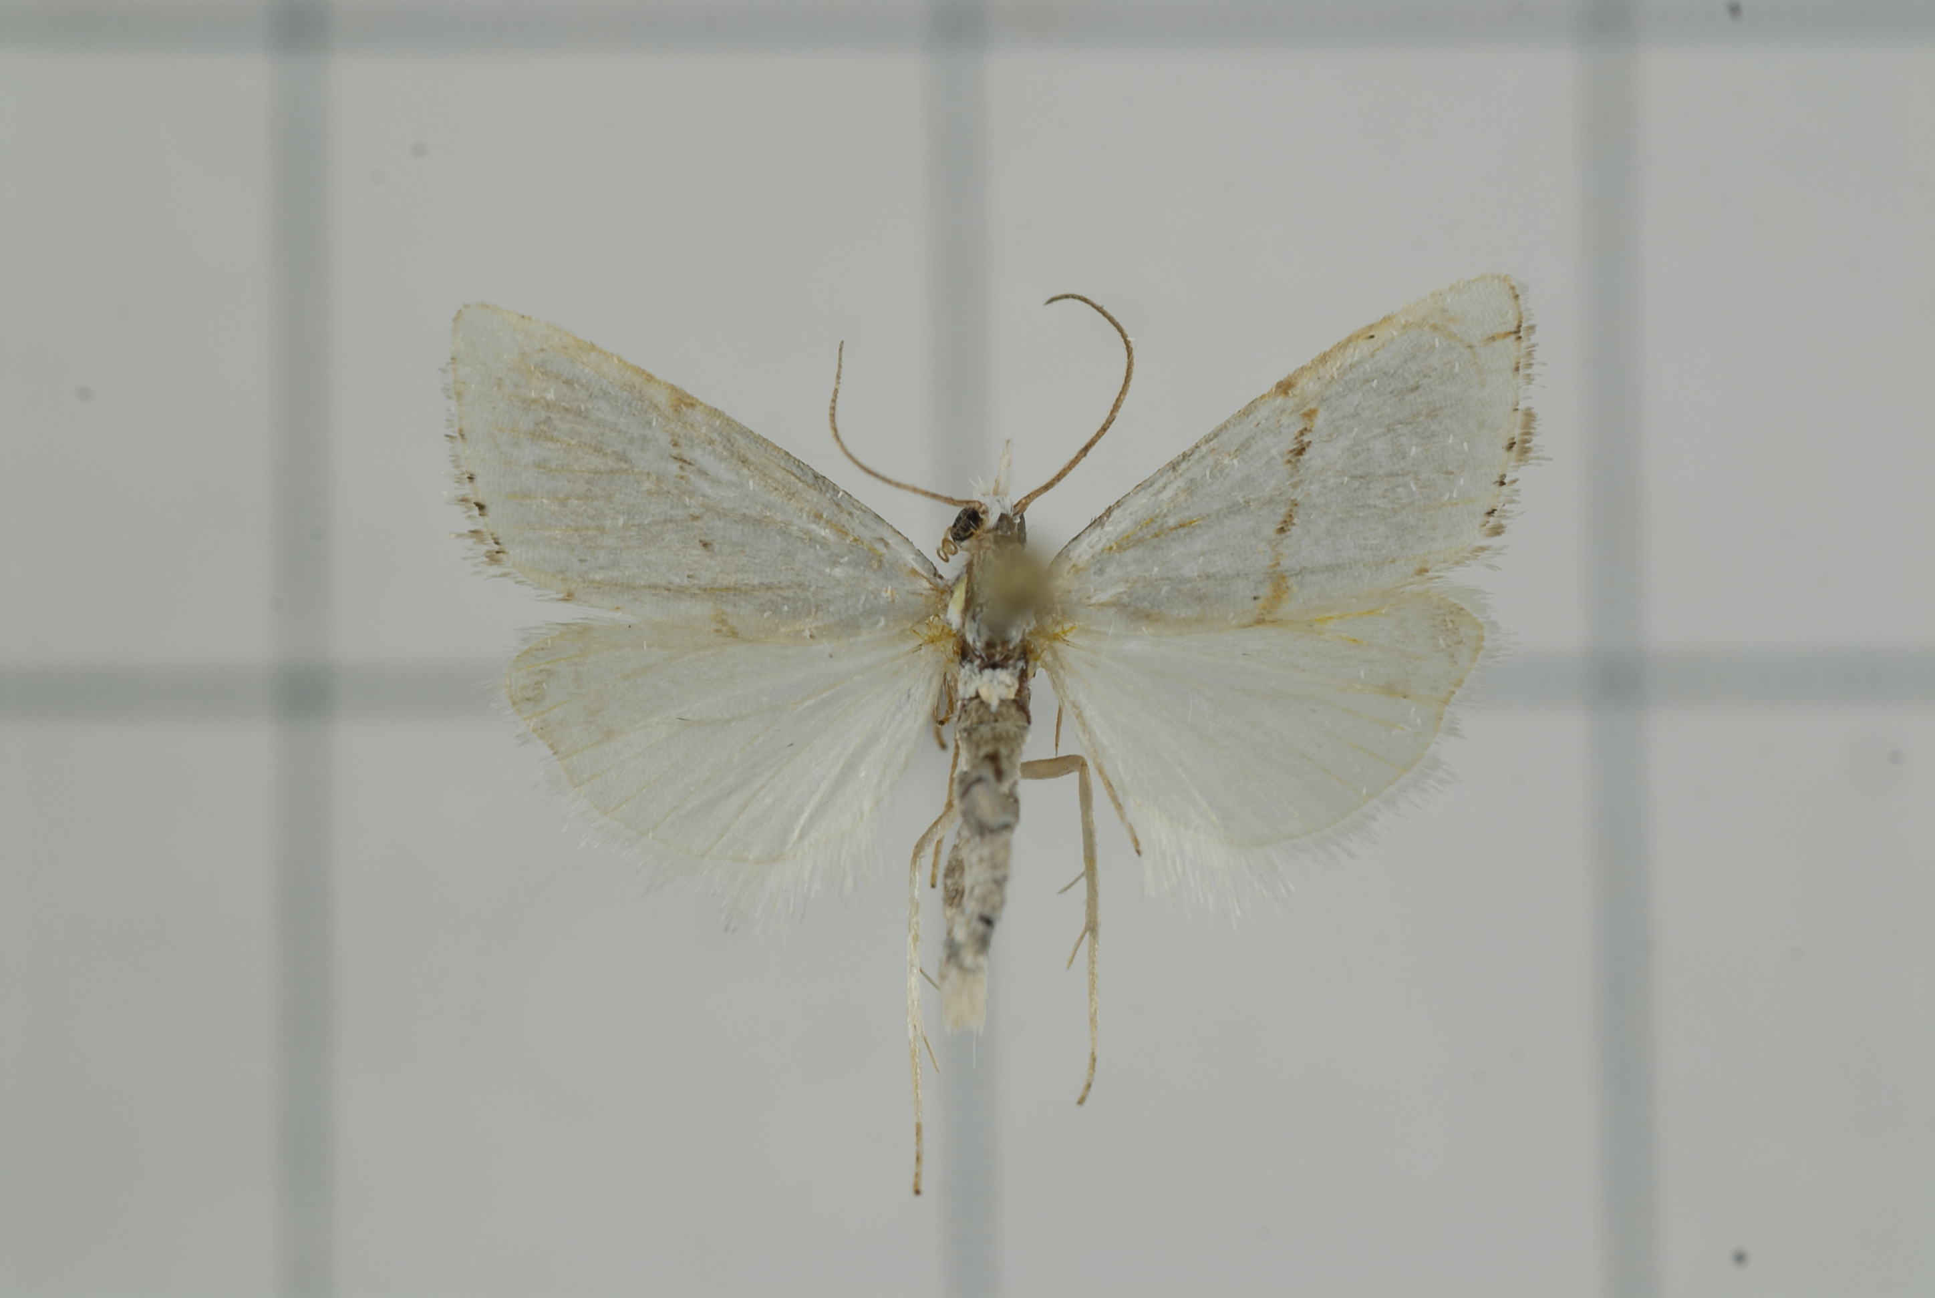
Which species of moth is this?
Pseudargyria interruptella
